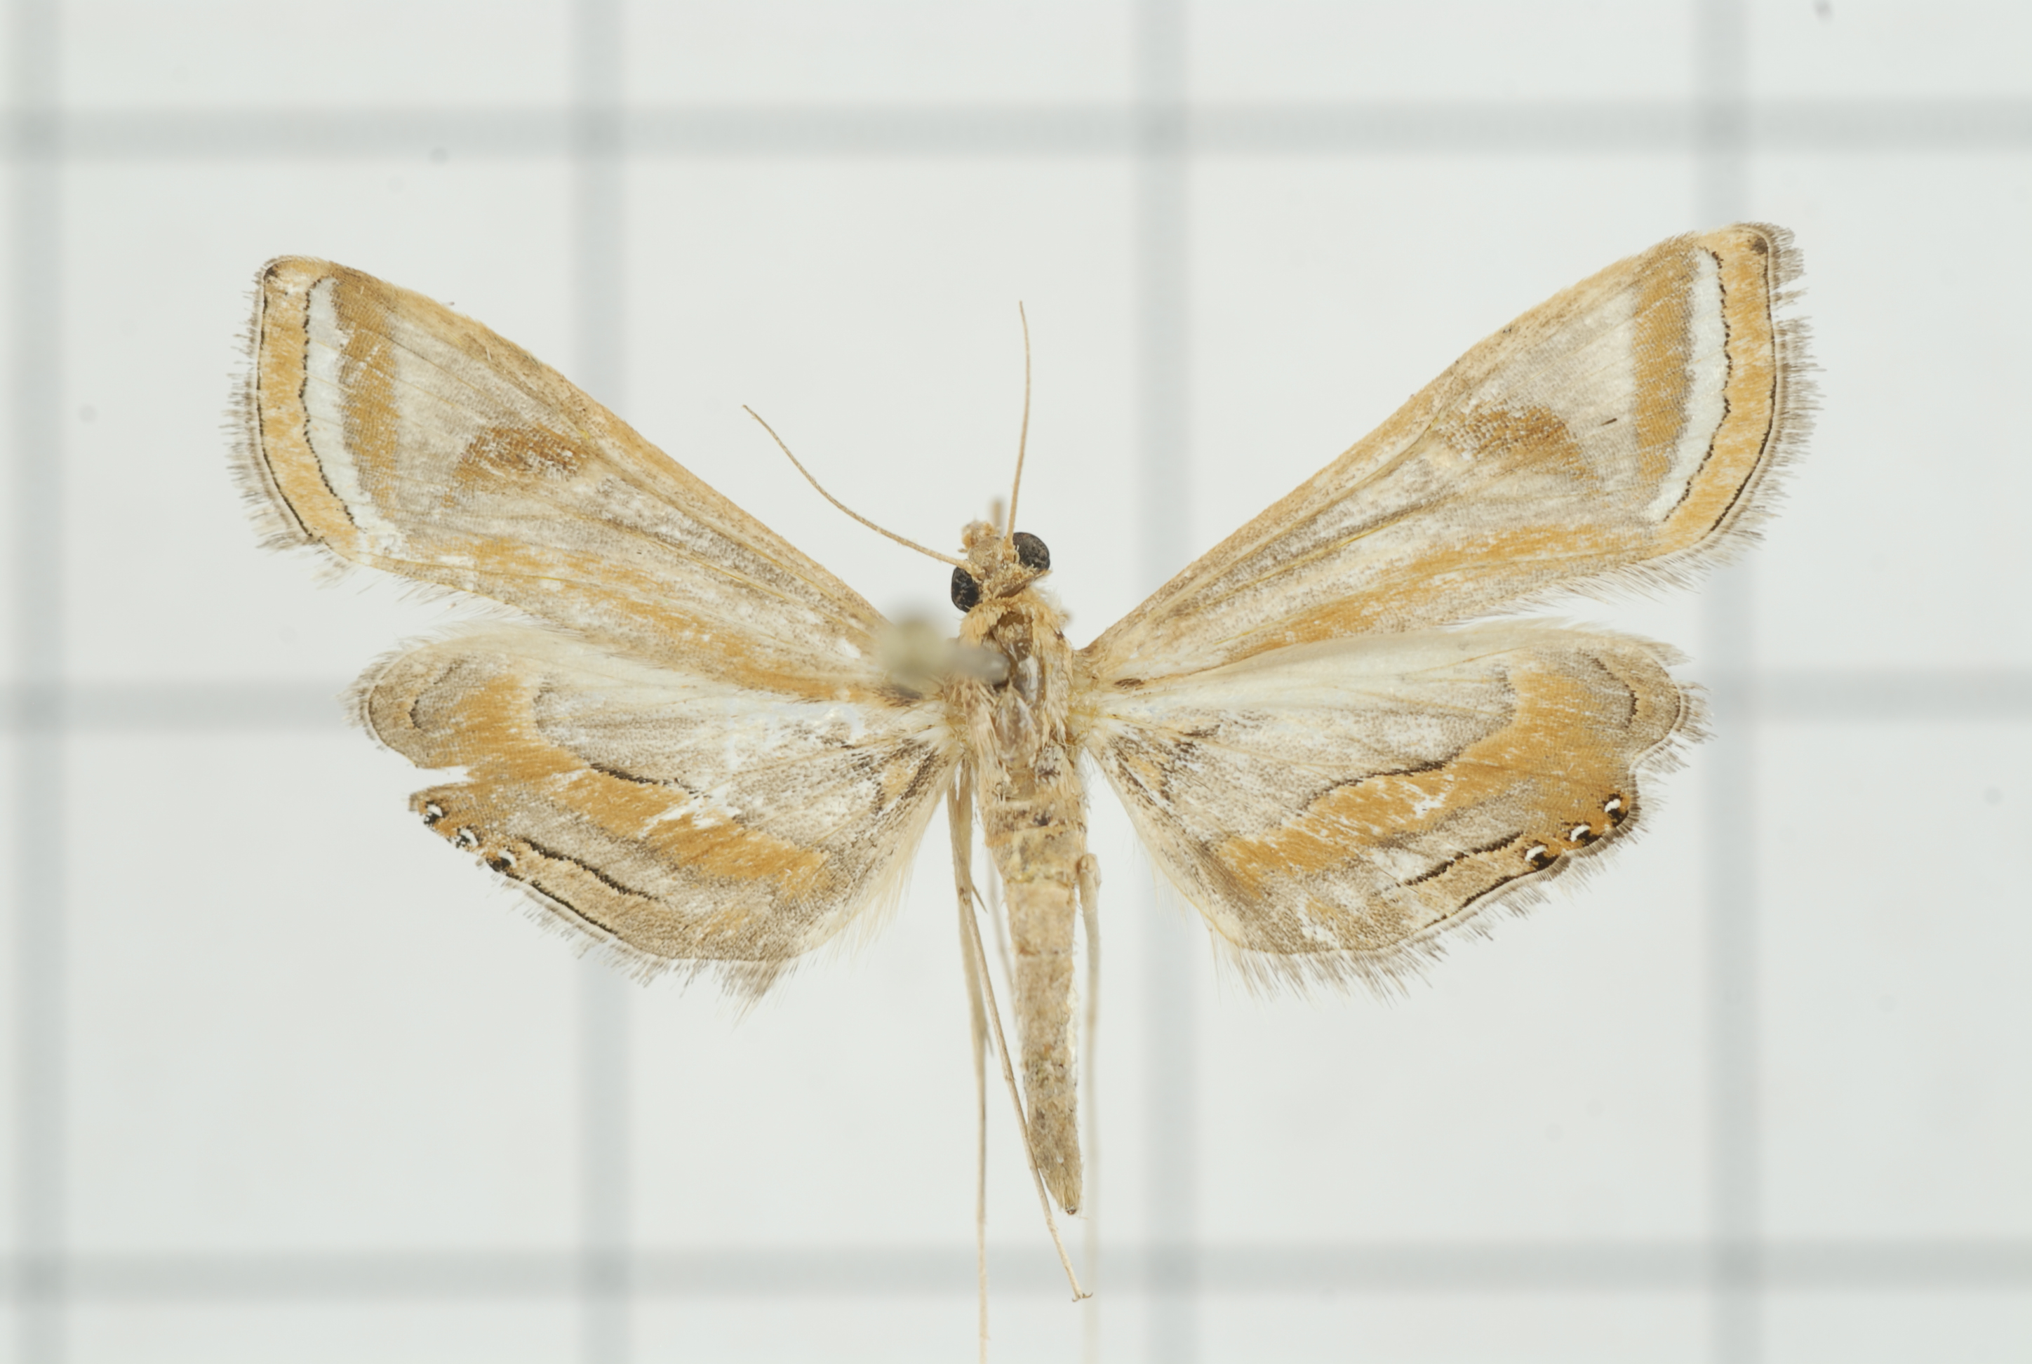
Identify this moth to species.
Eoophyla gibbosalis
